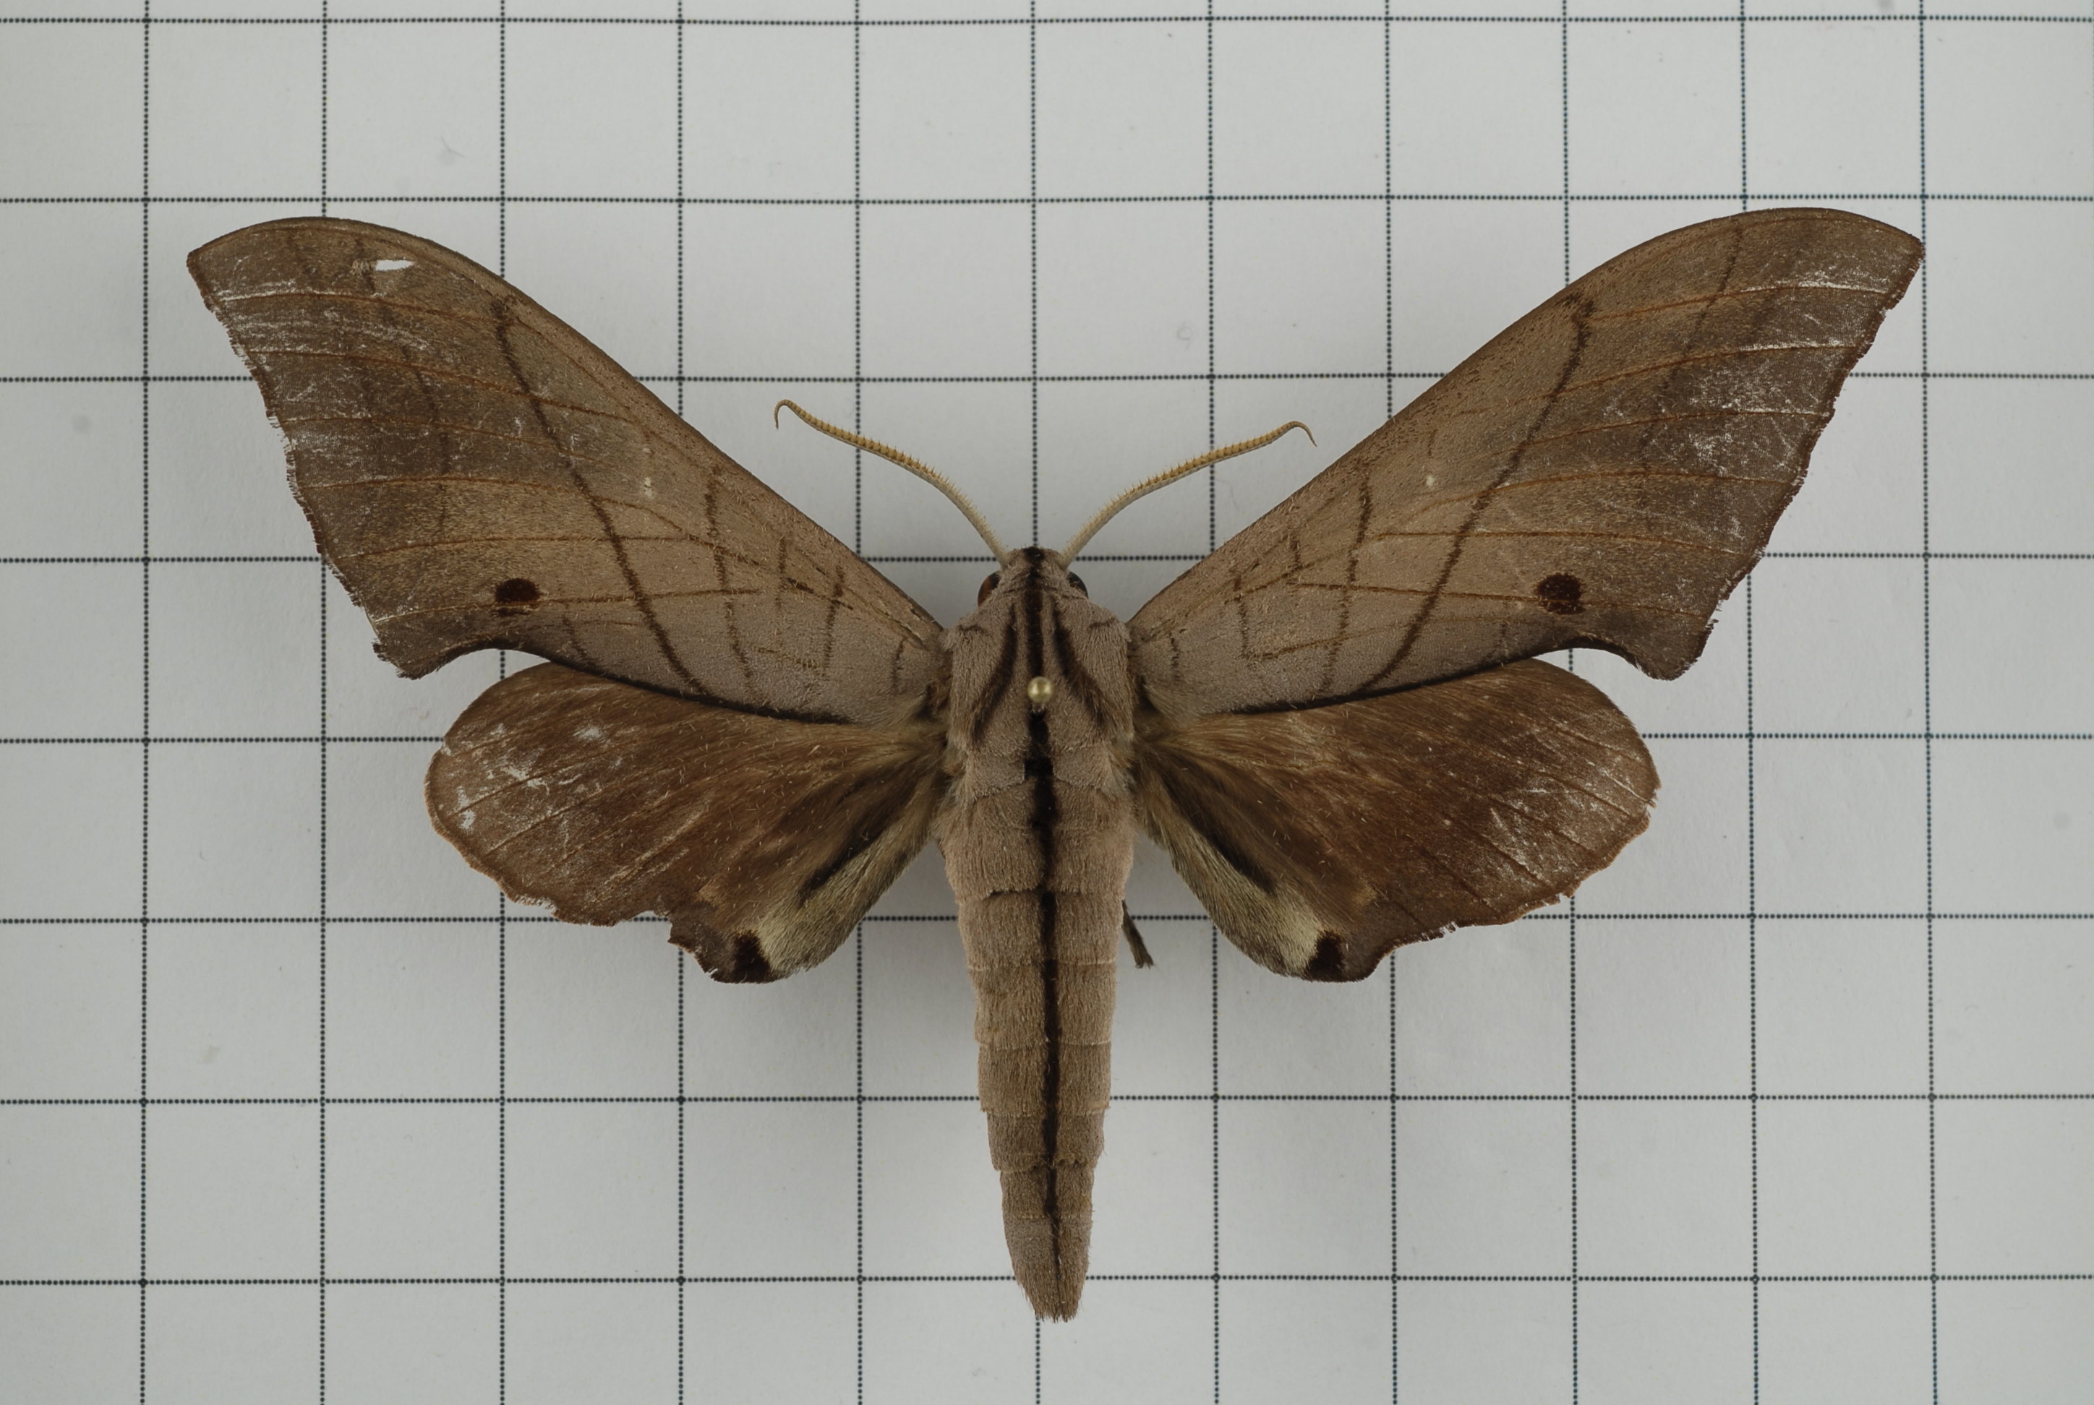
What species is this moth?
Marumba cristata bukaiana
